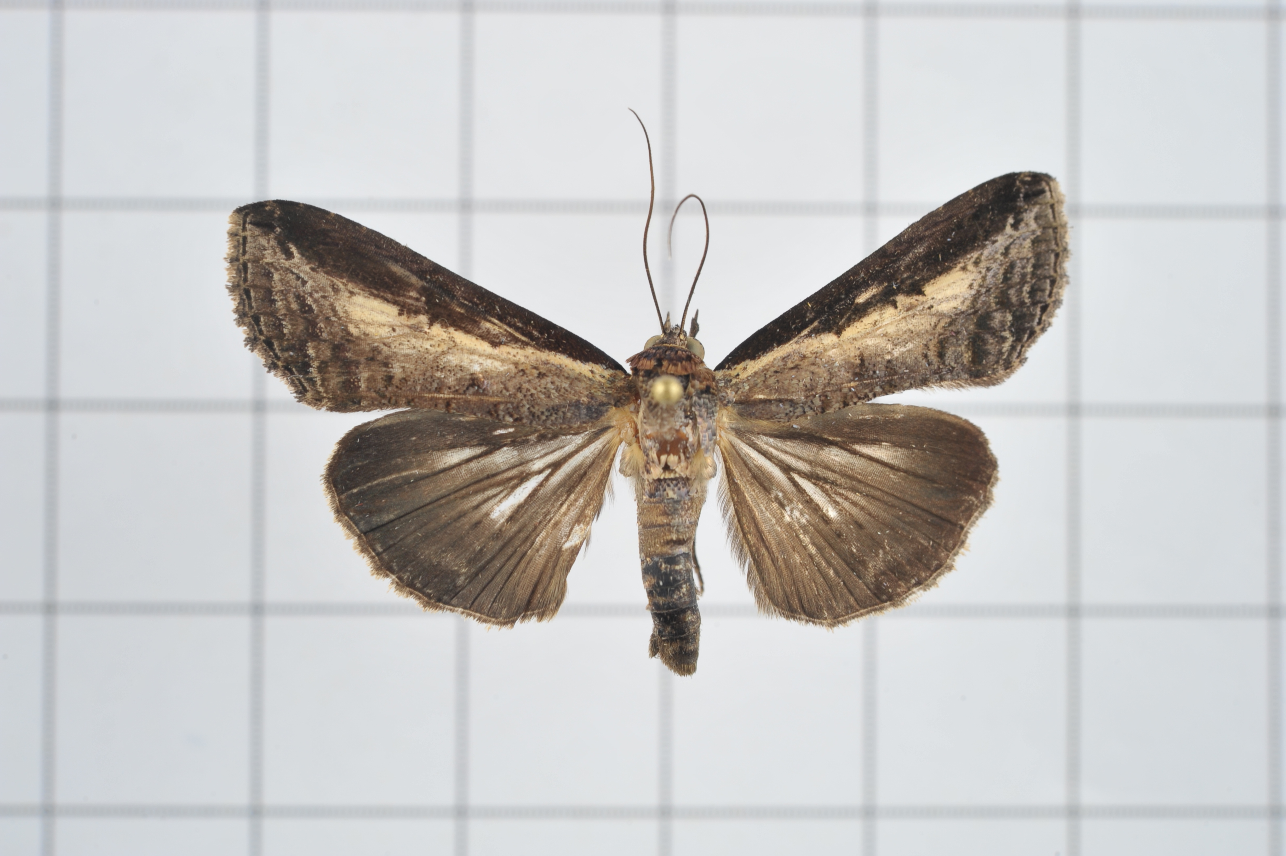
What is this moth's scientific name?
Lophoptera squammigera
